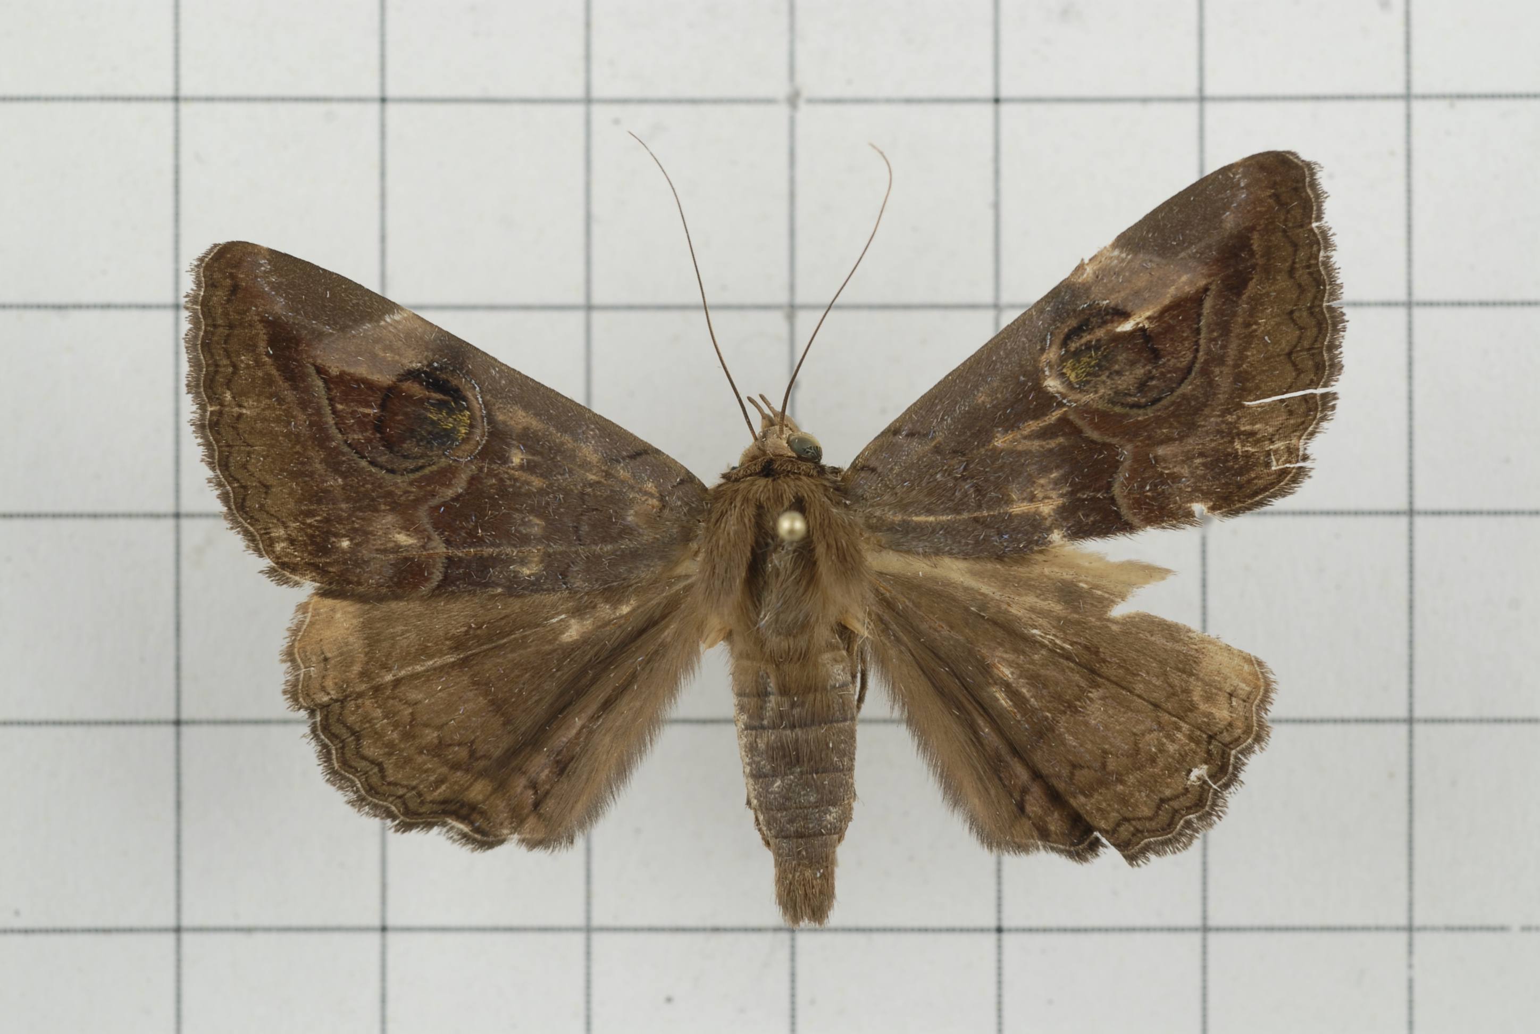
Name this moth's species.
Ommatophora luminosa
